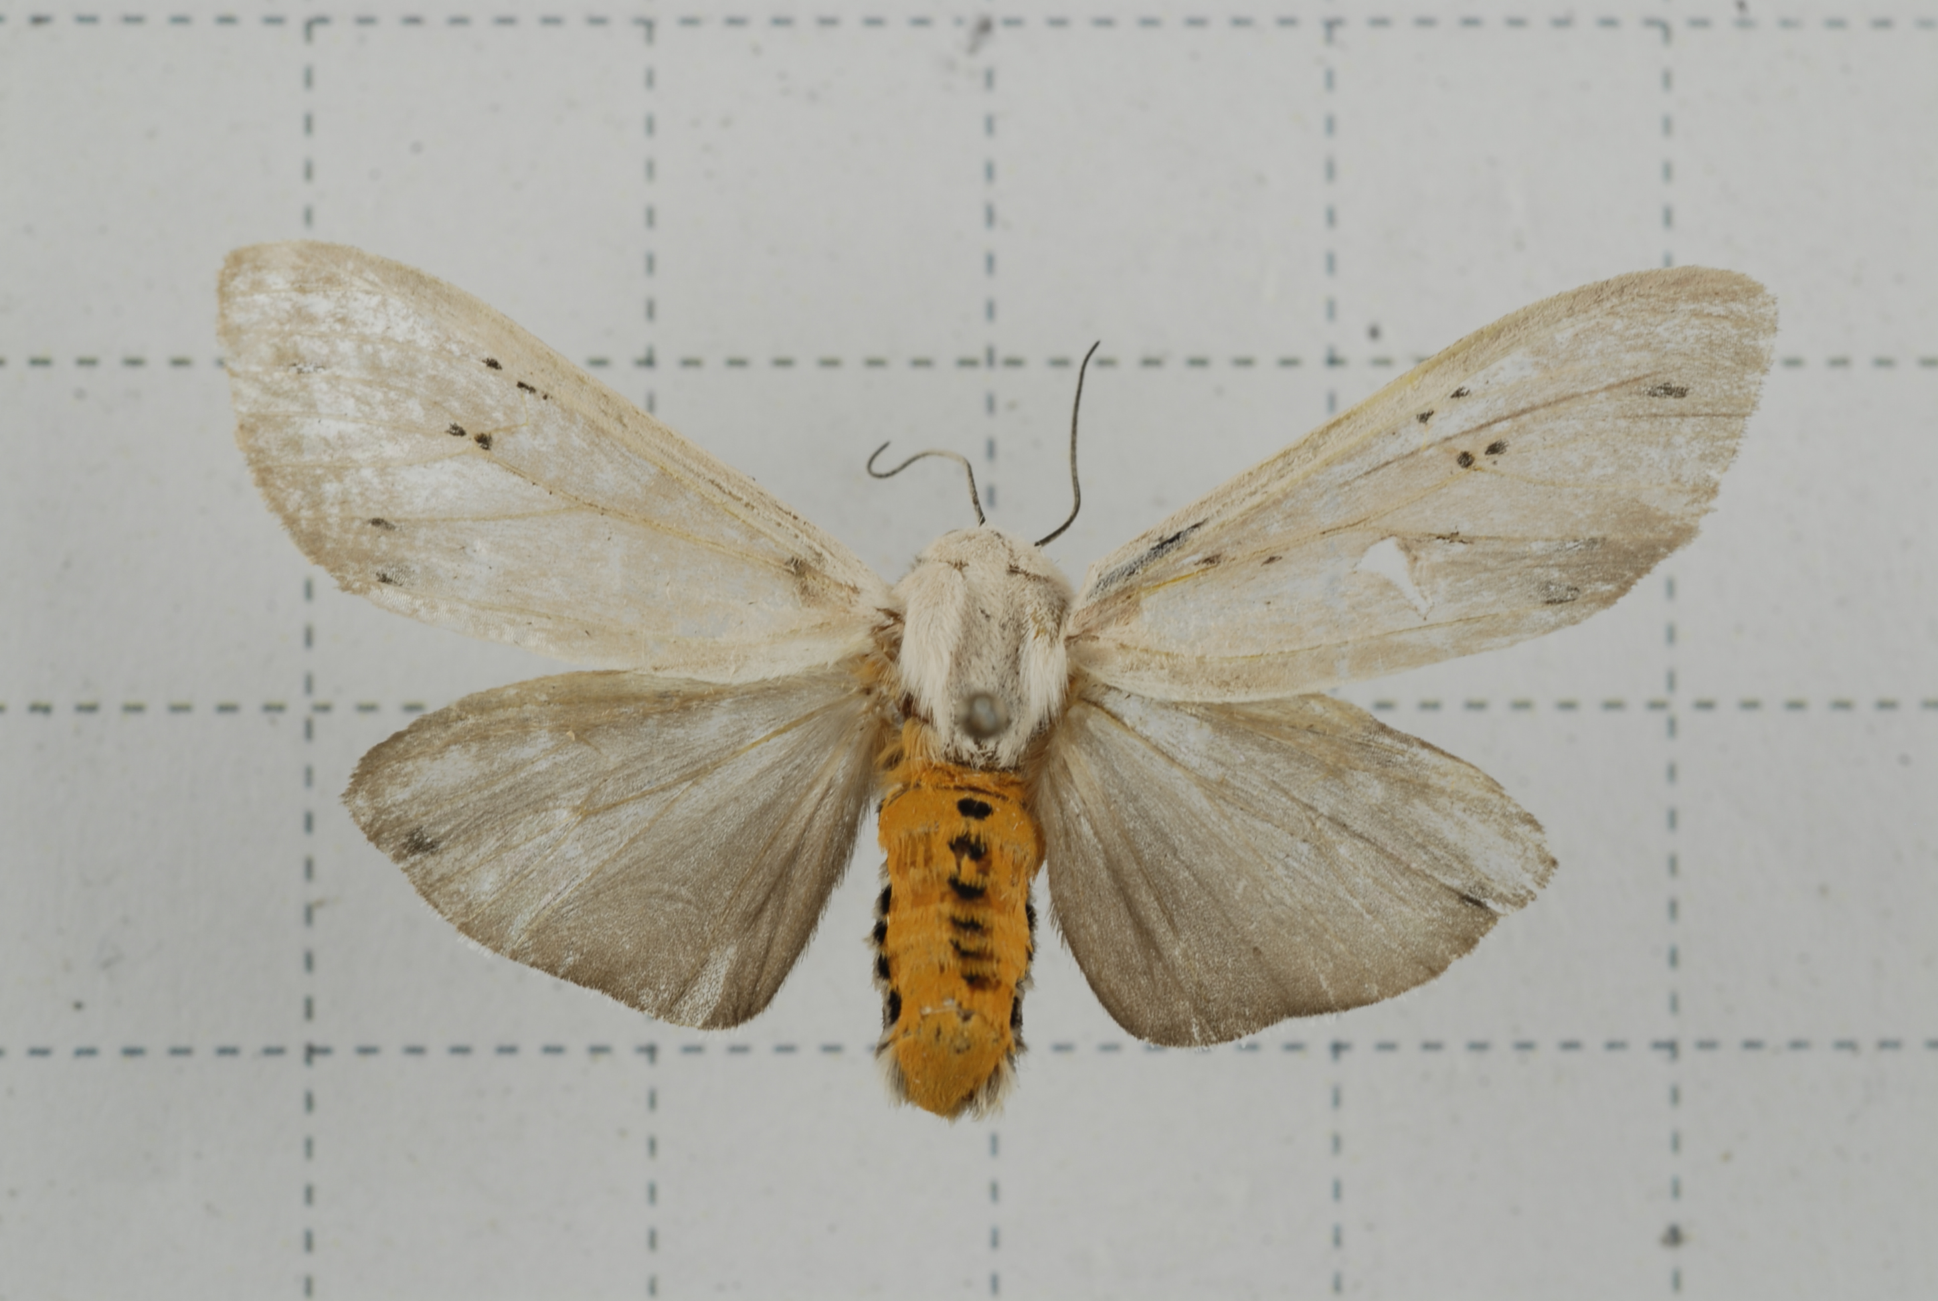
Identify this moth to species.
Creatonotos transiens koni
